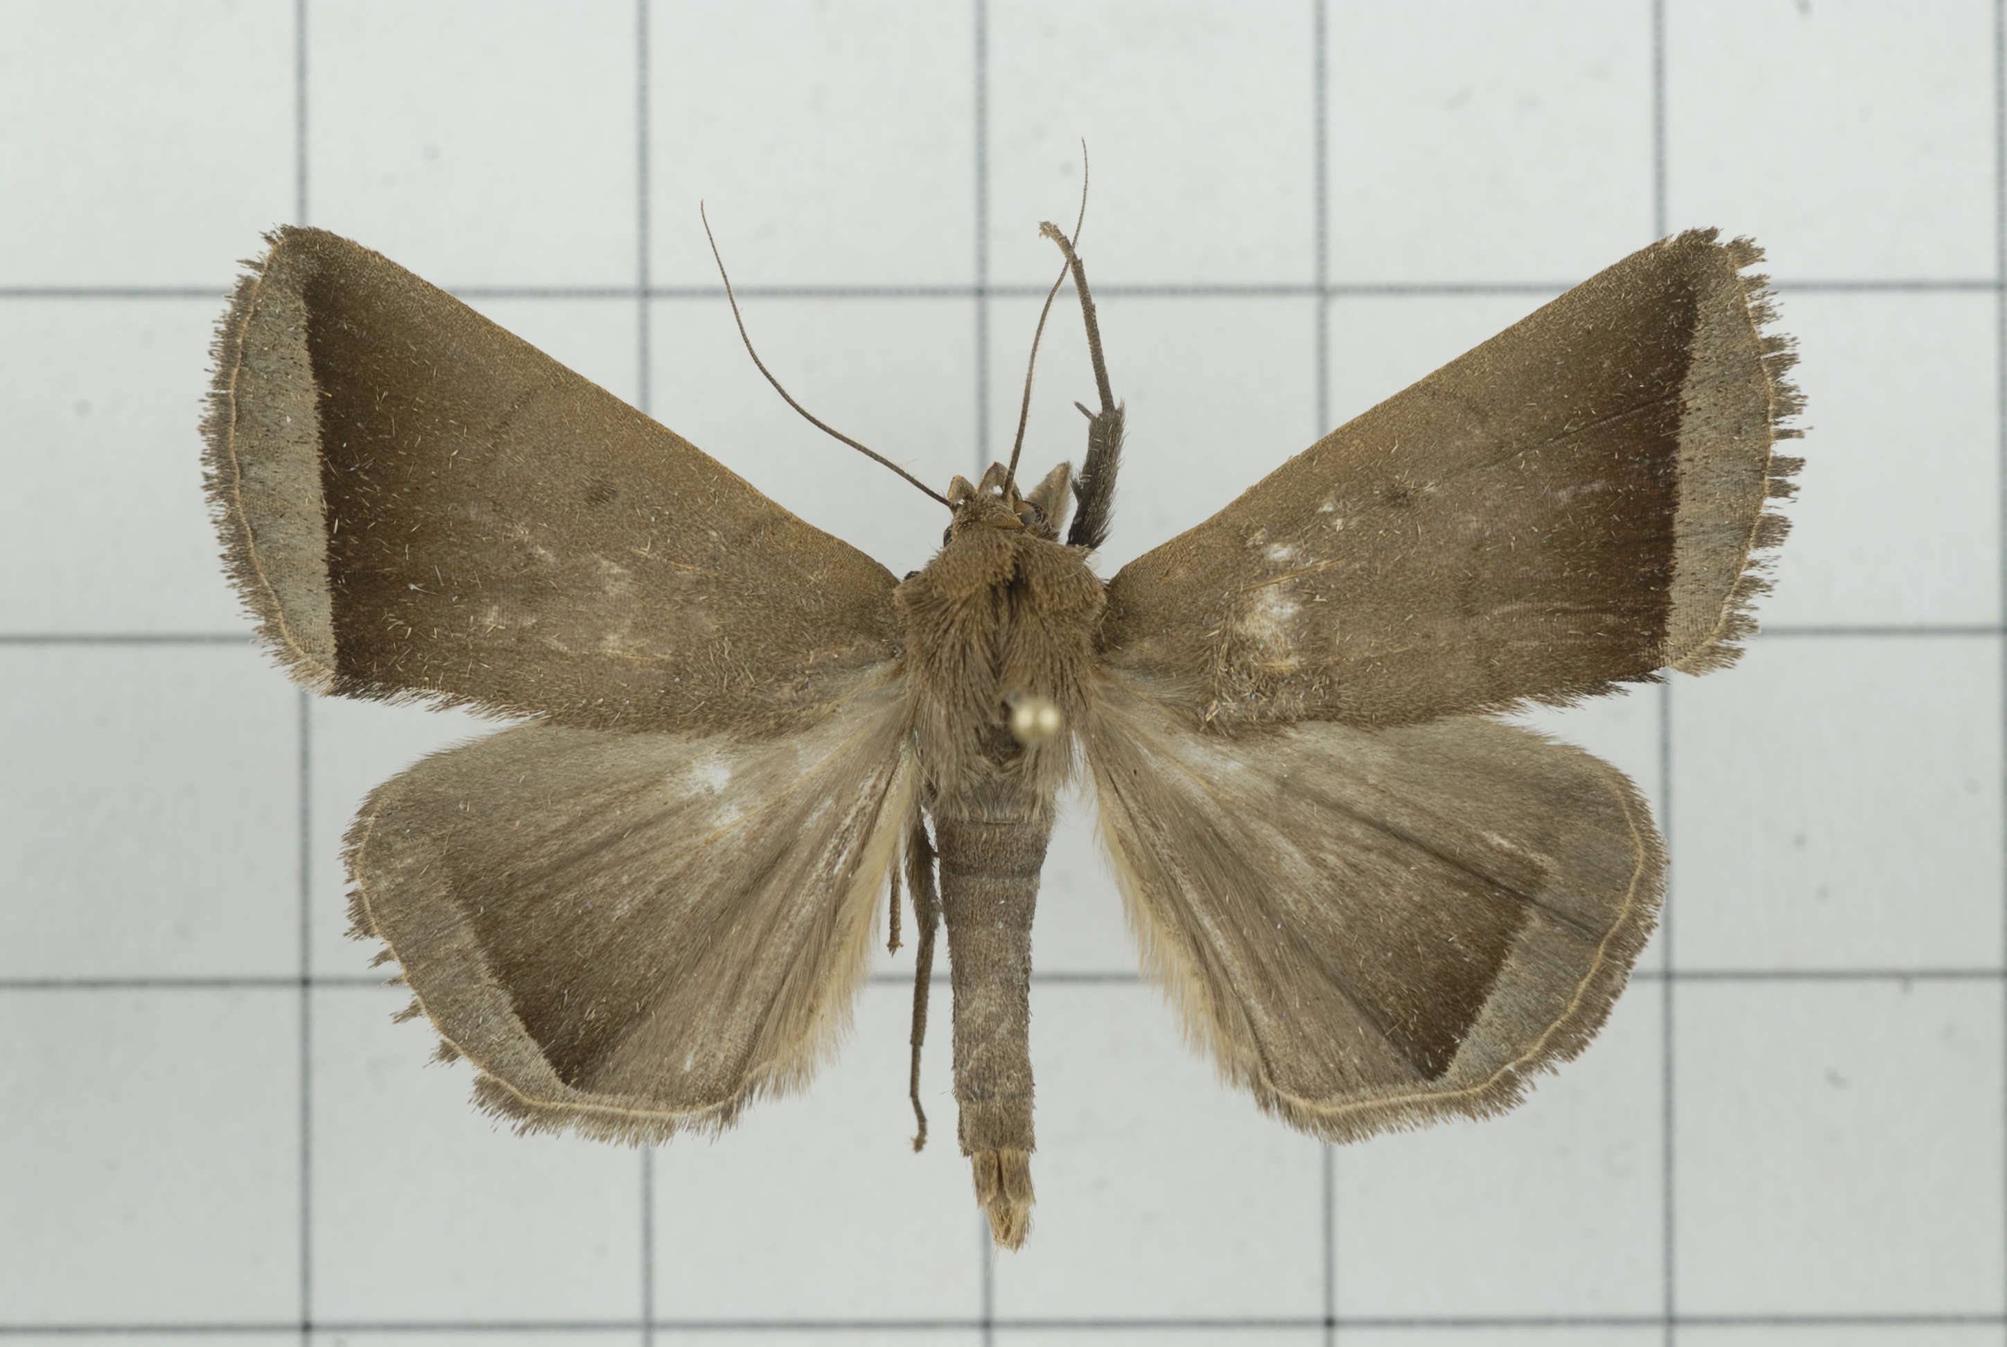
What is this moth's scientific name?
Simplicia bimarginata
